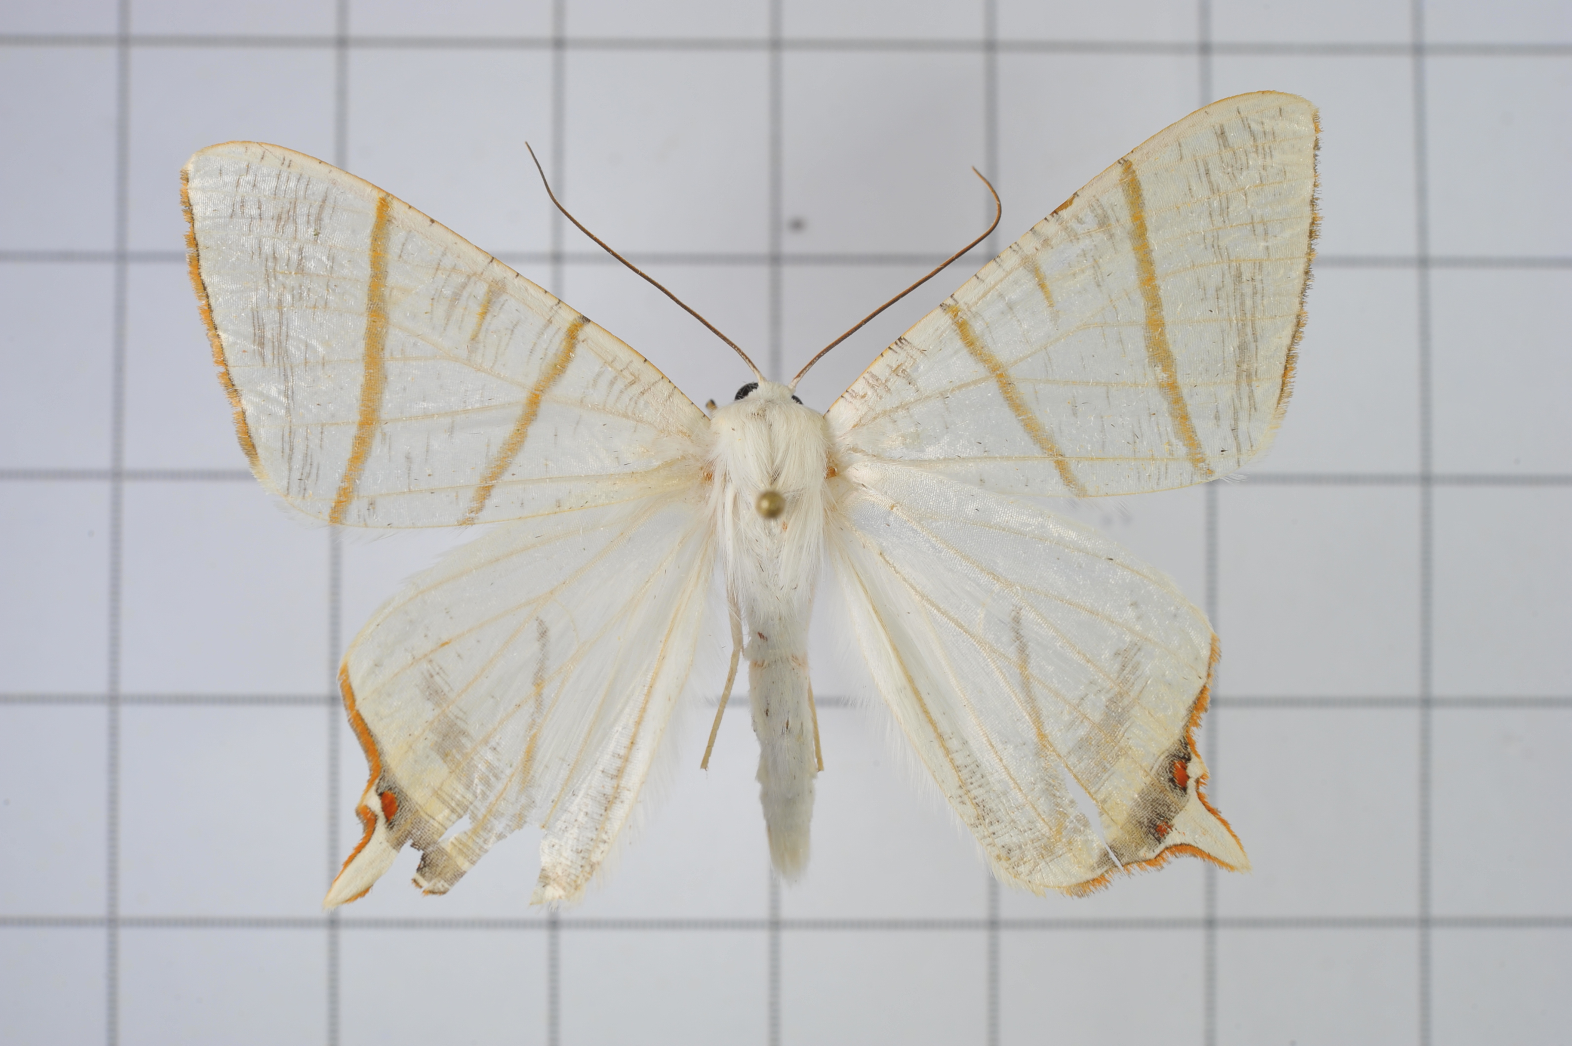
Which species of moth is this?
Ourapteryx changi
